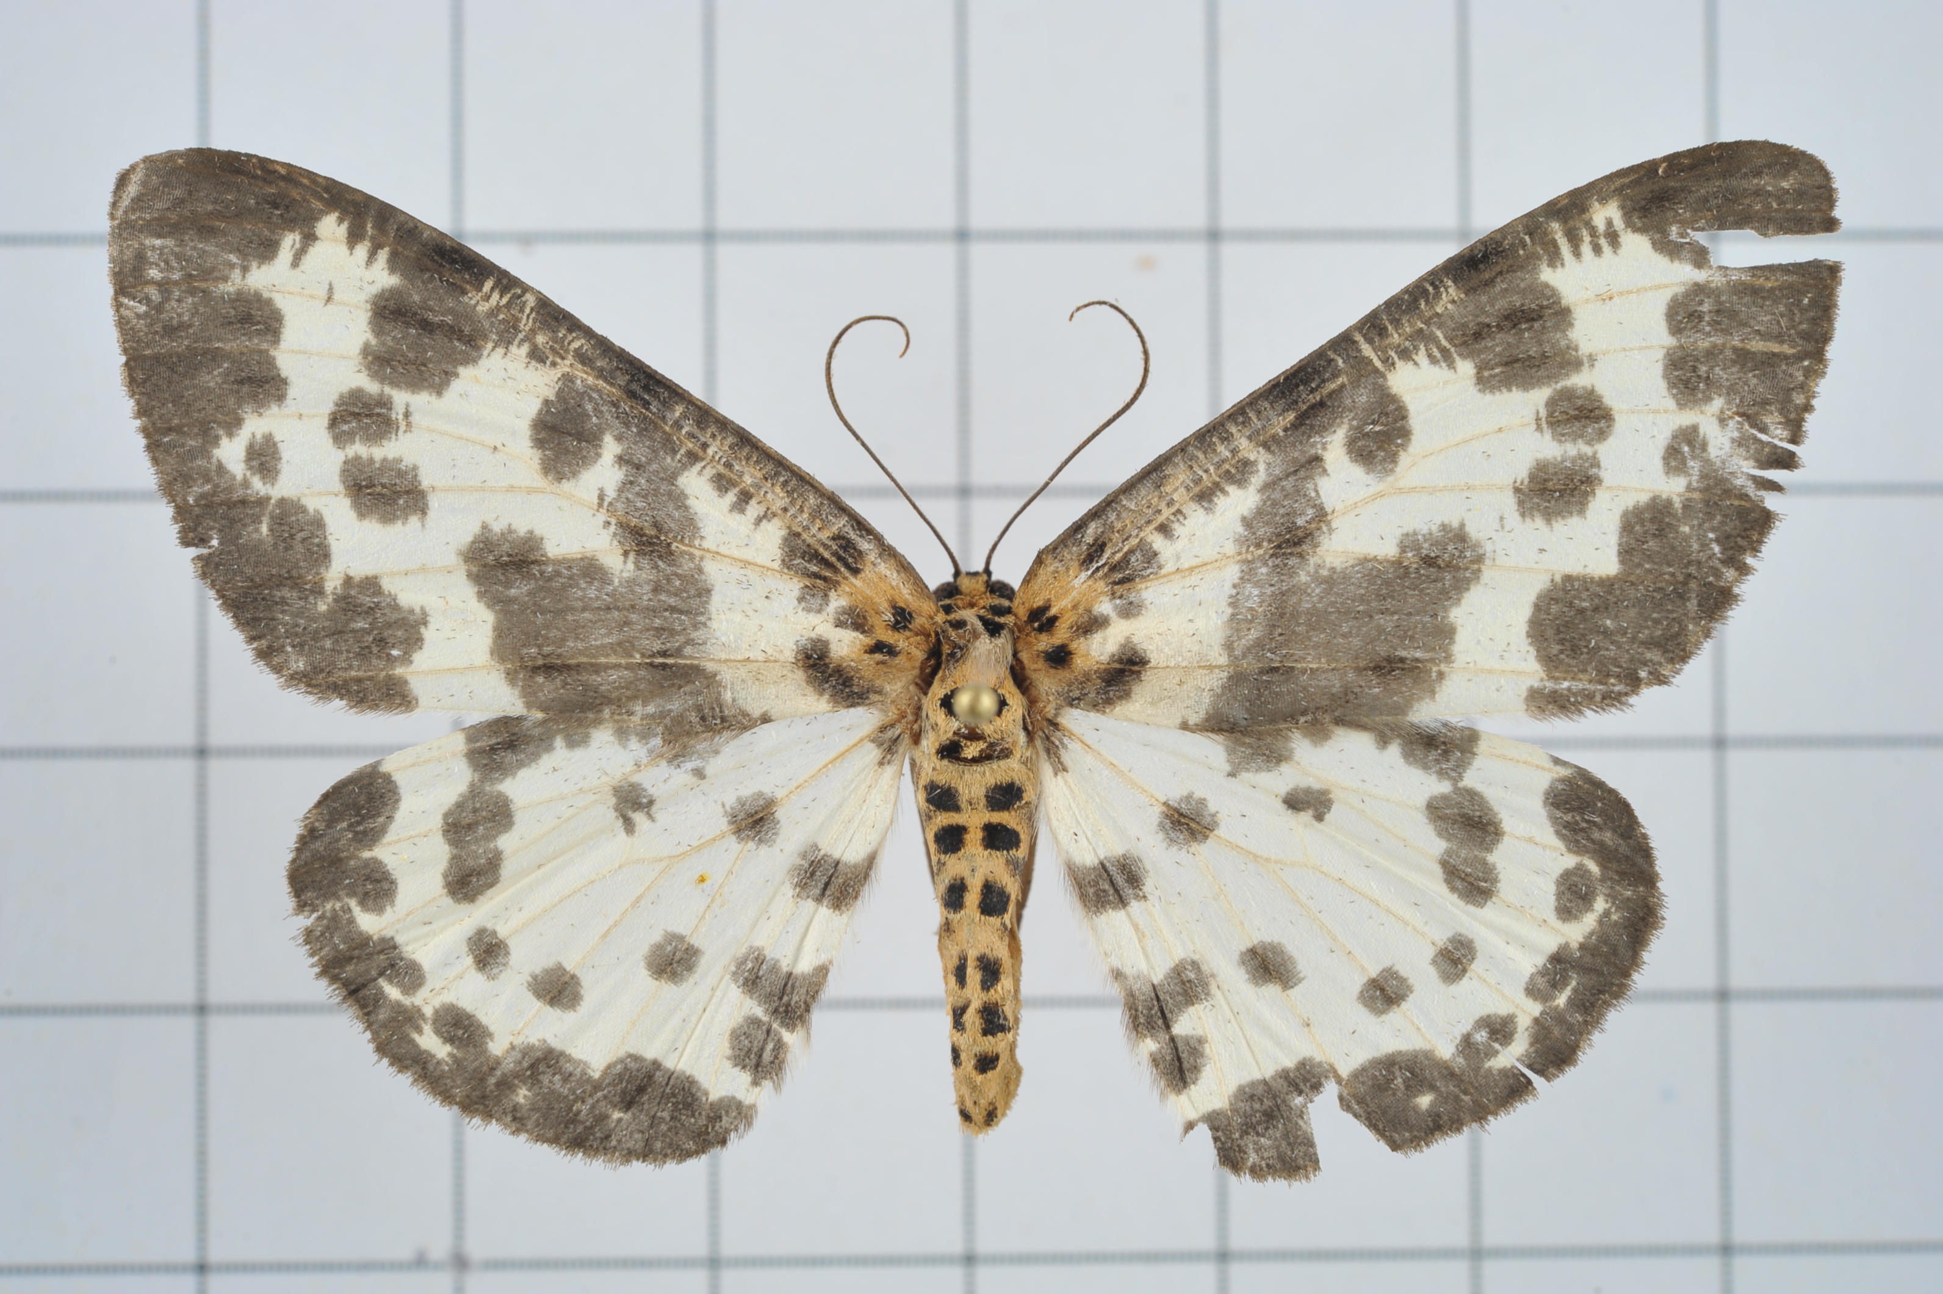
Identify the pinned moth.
Percnia longitermen
